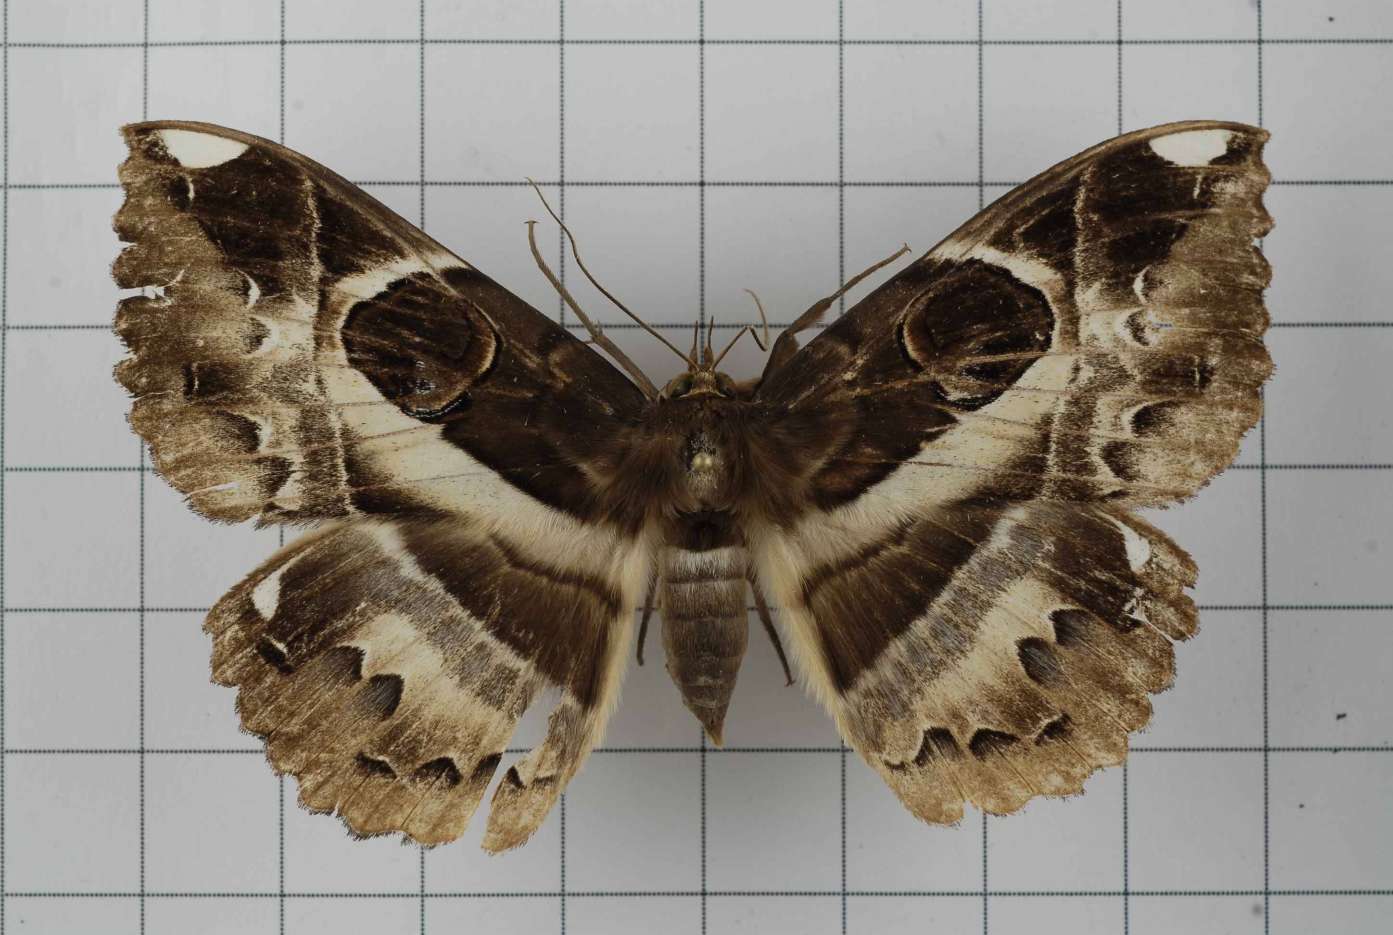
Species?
Erebus ephesperis
